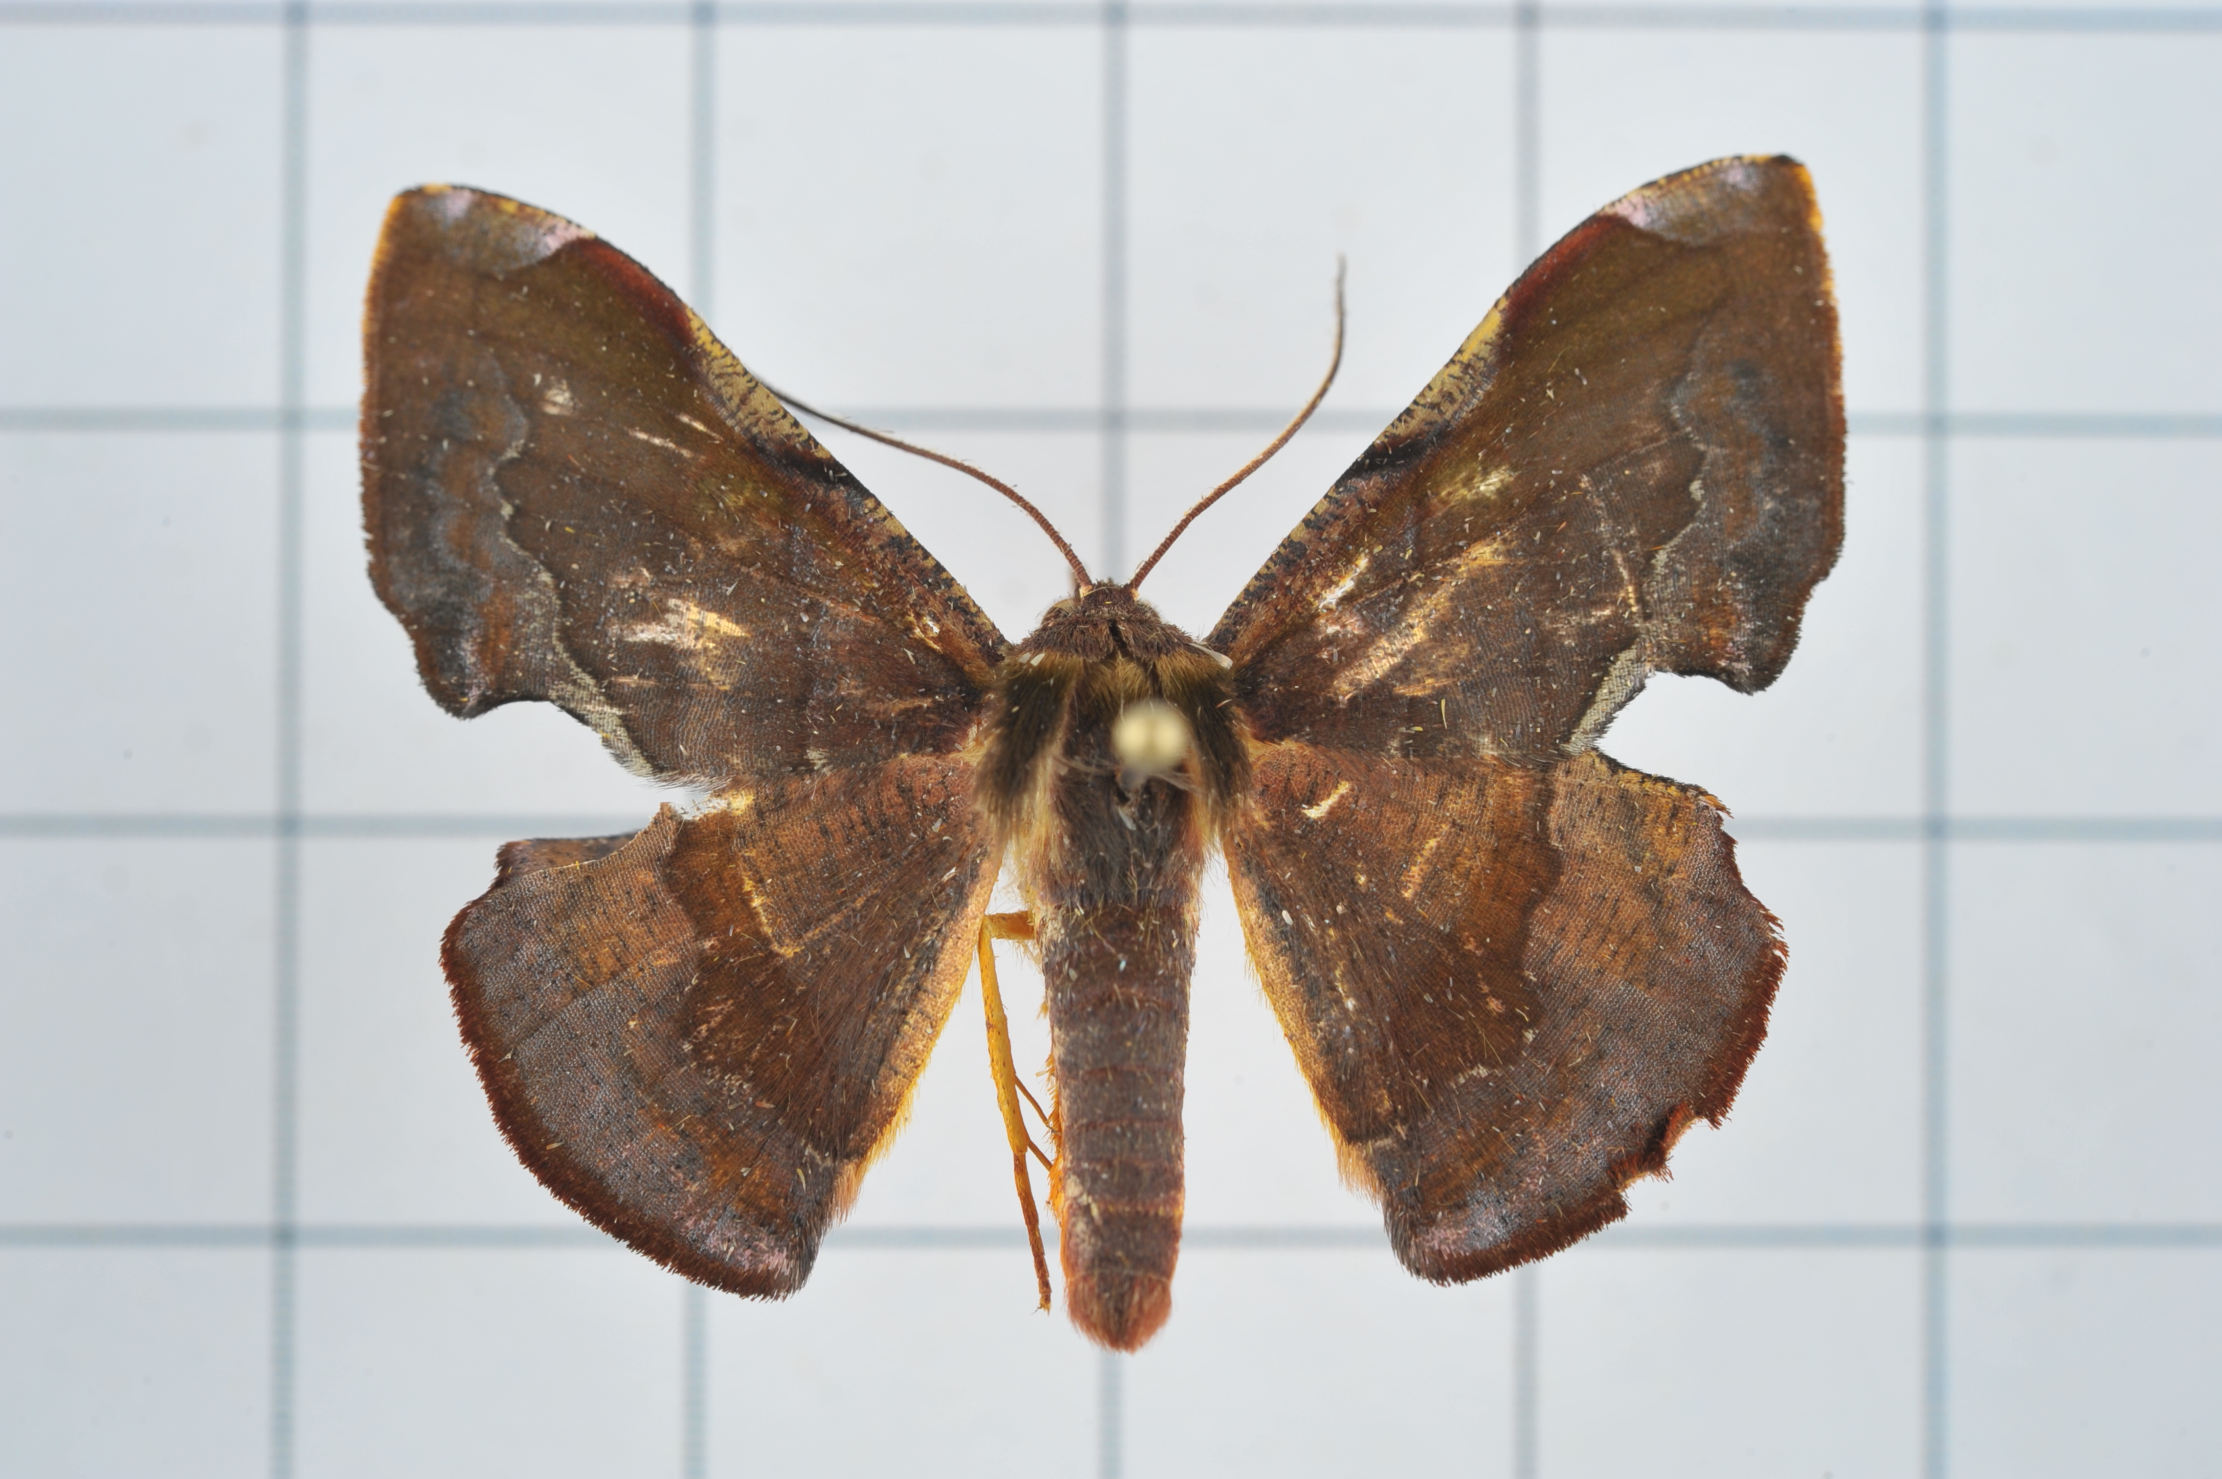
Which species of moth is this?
Fascellina chromataria
